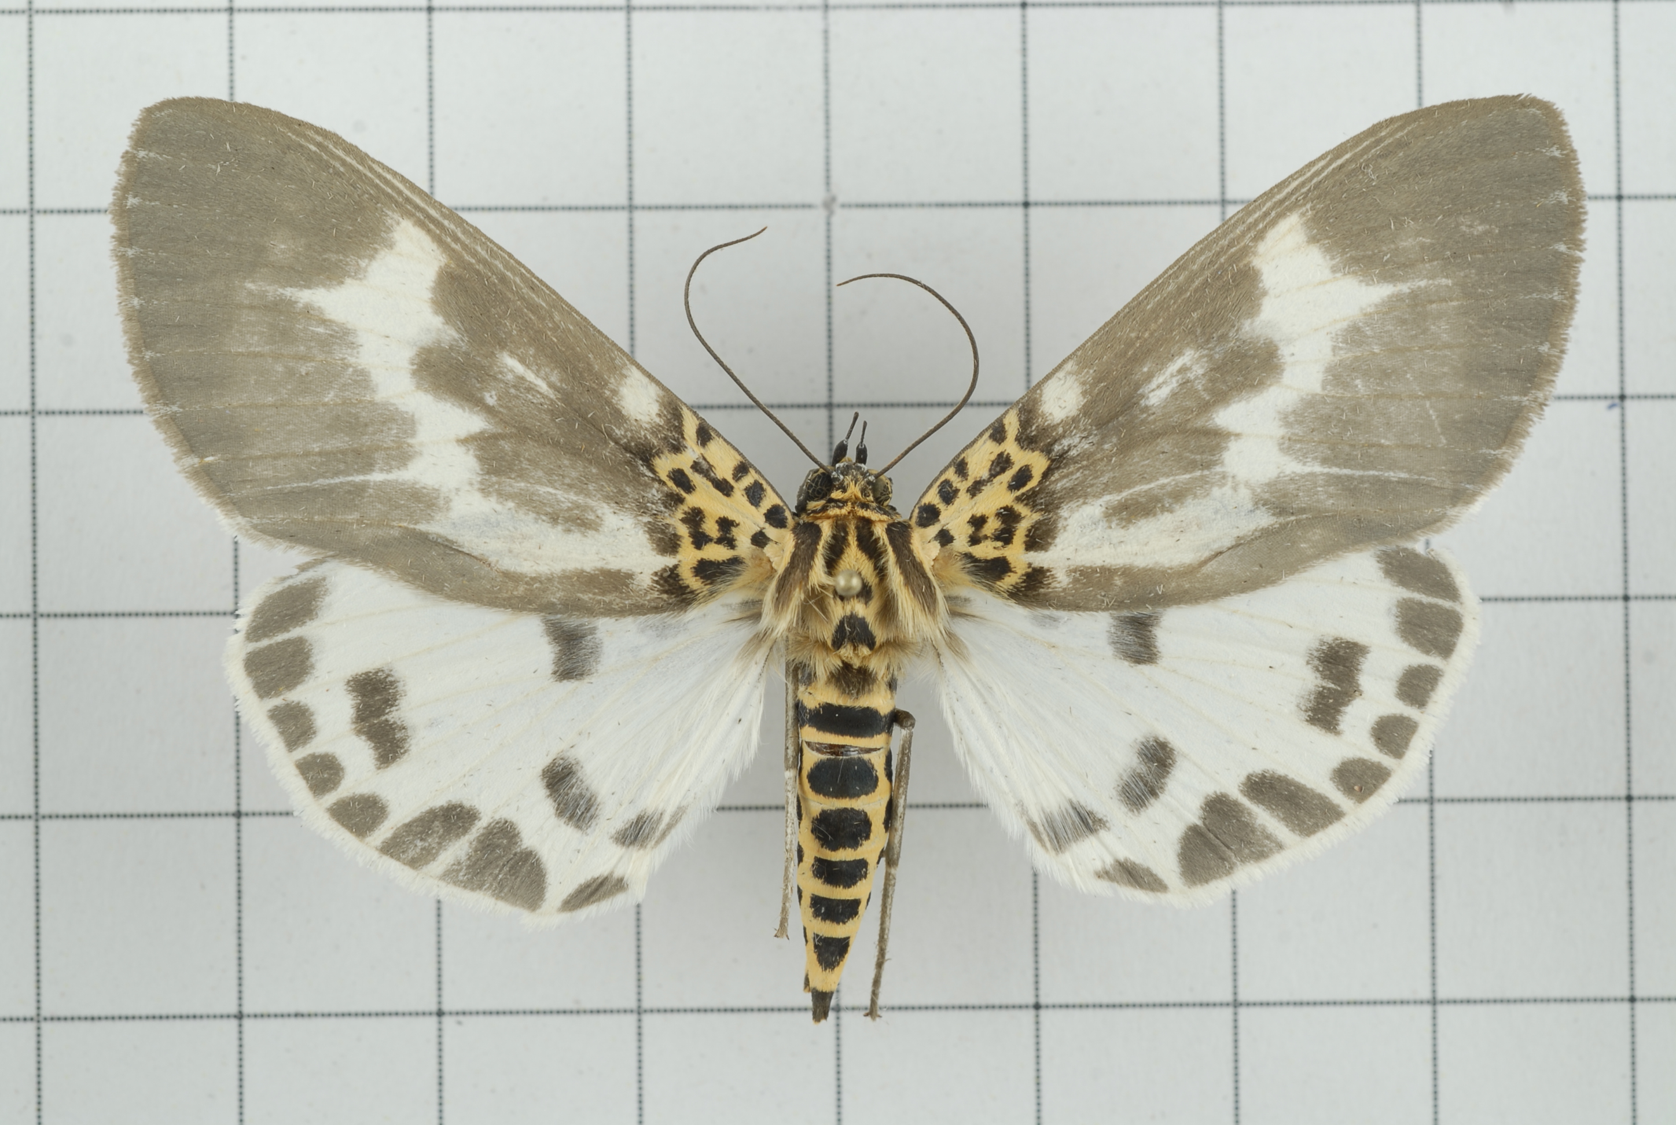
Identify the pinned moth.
Asota tortuosa
